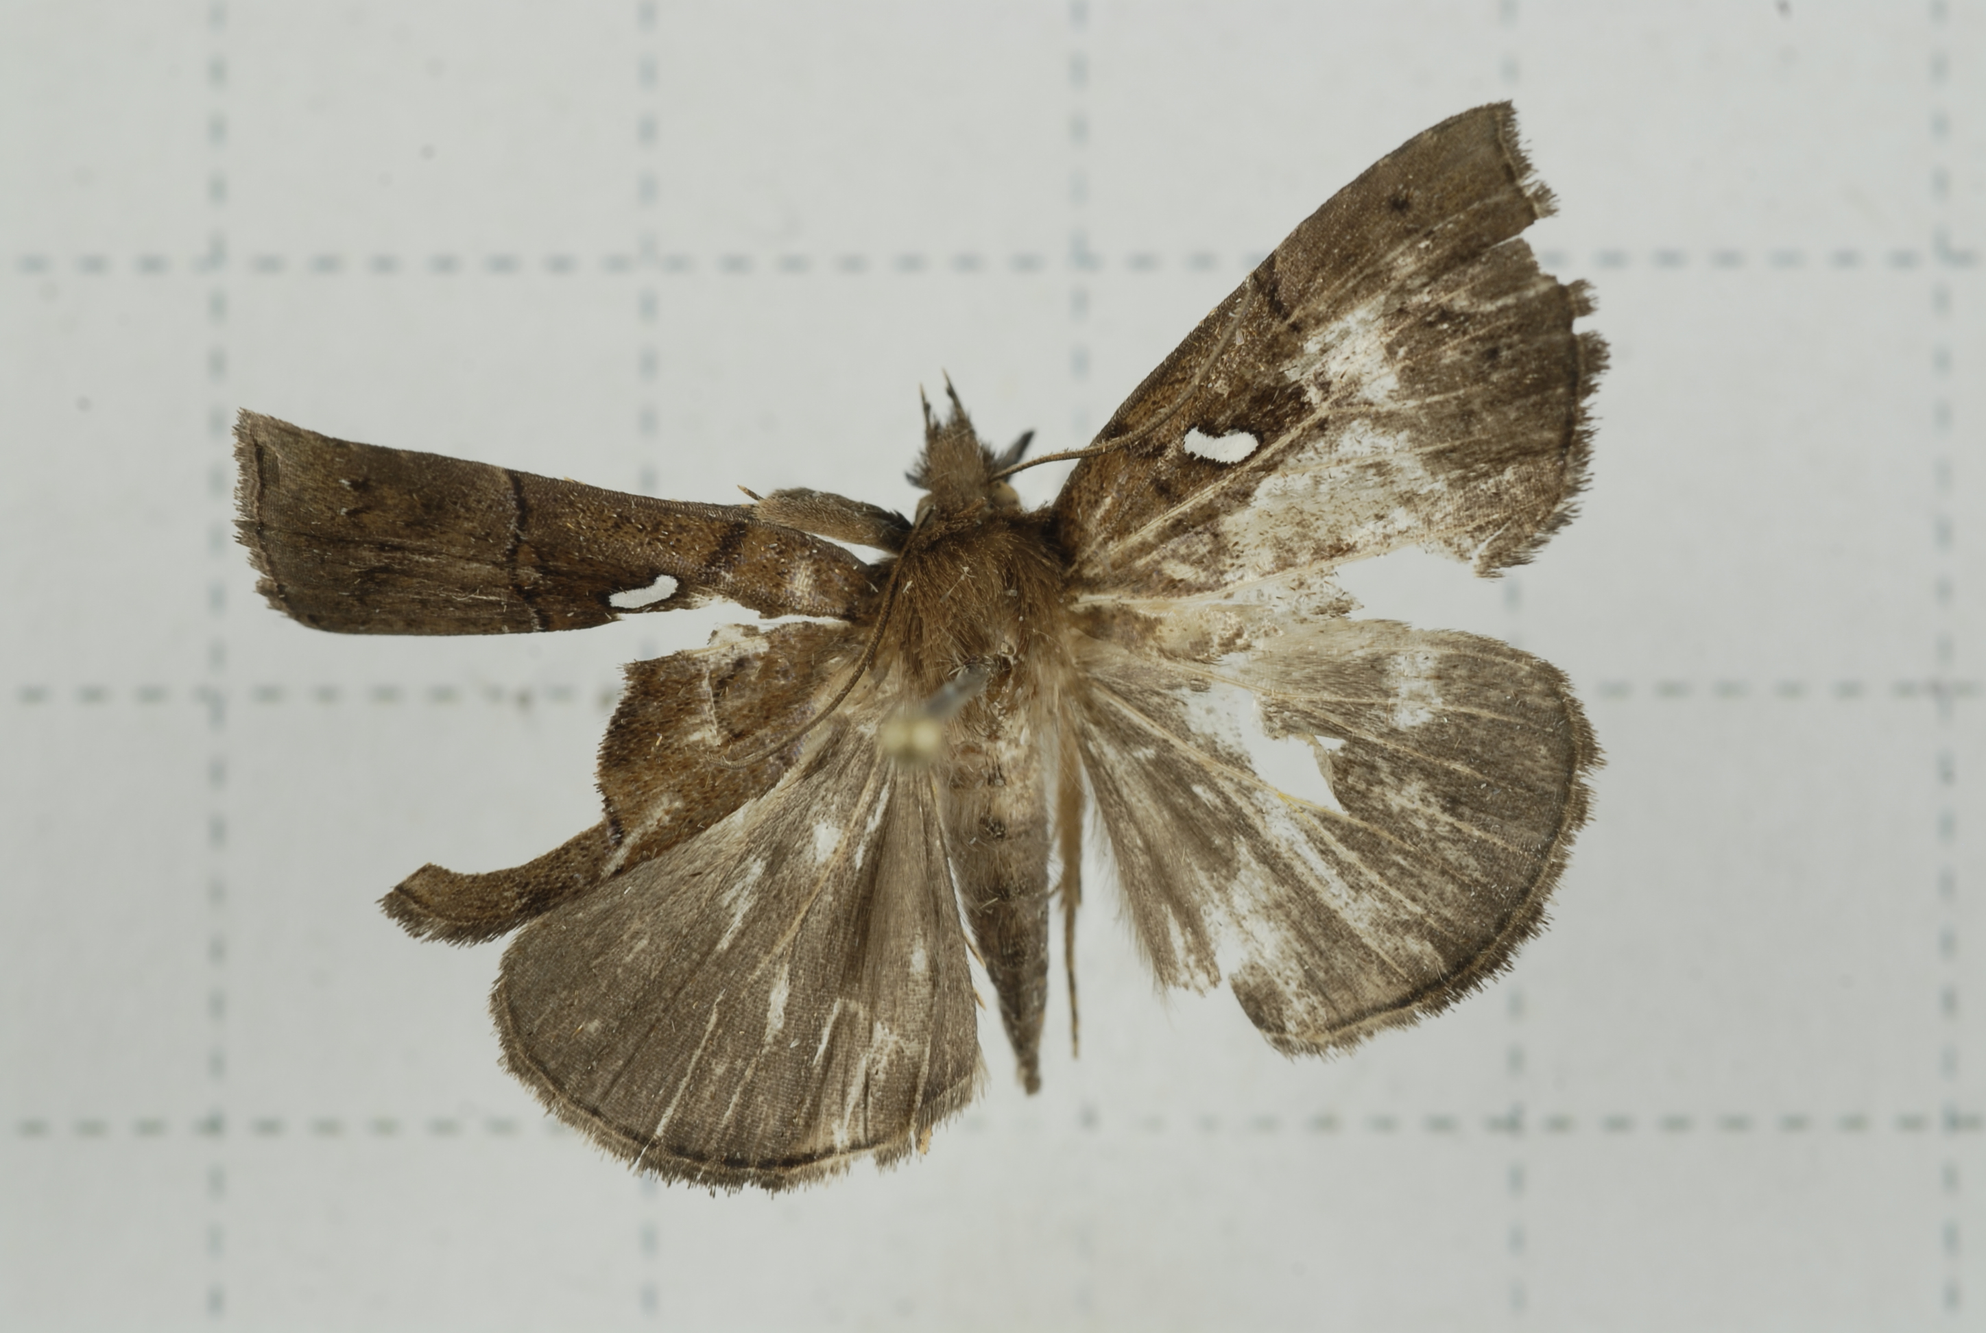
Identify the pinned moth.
Hypena albopunctalis
